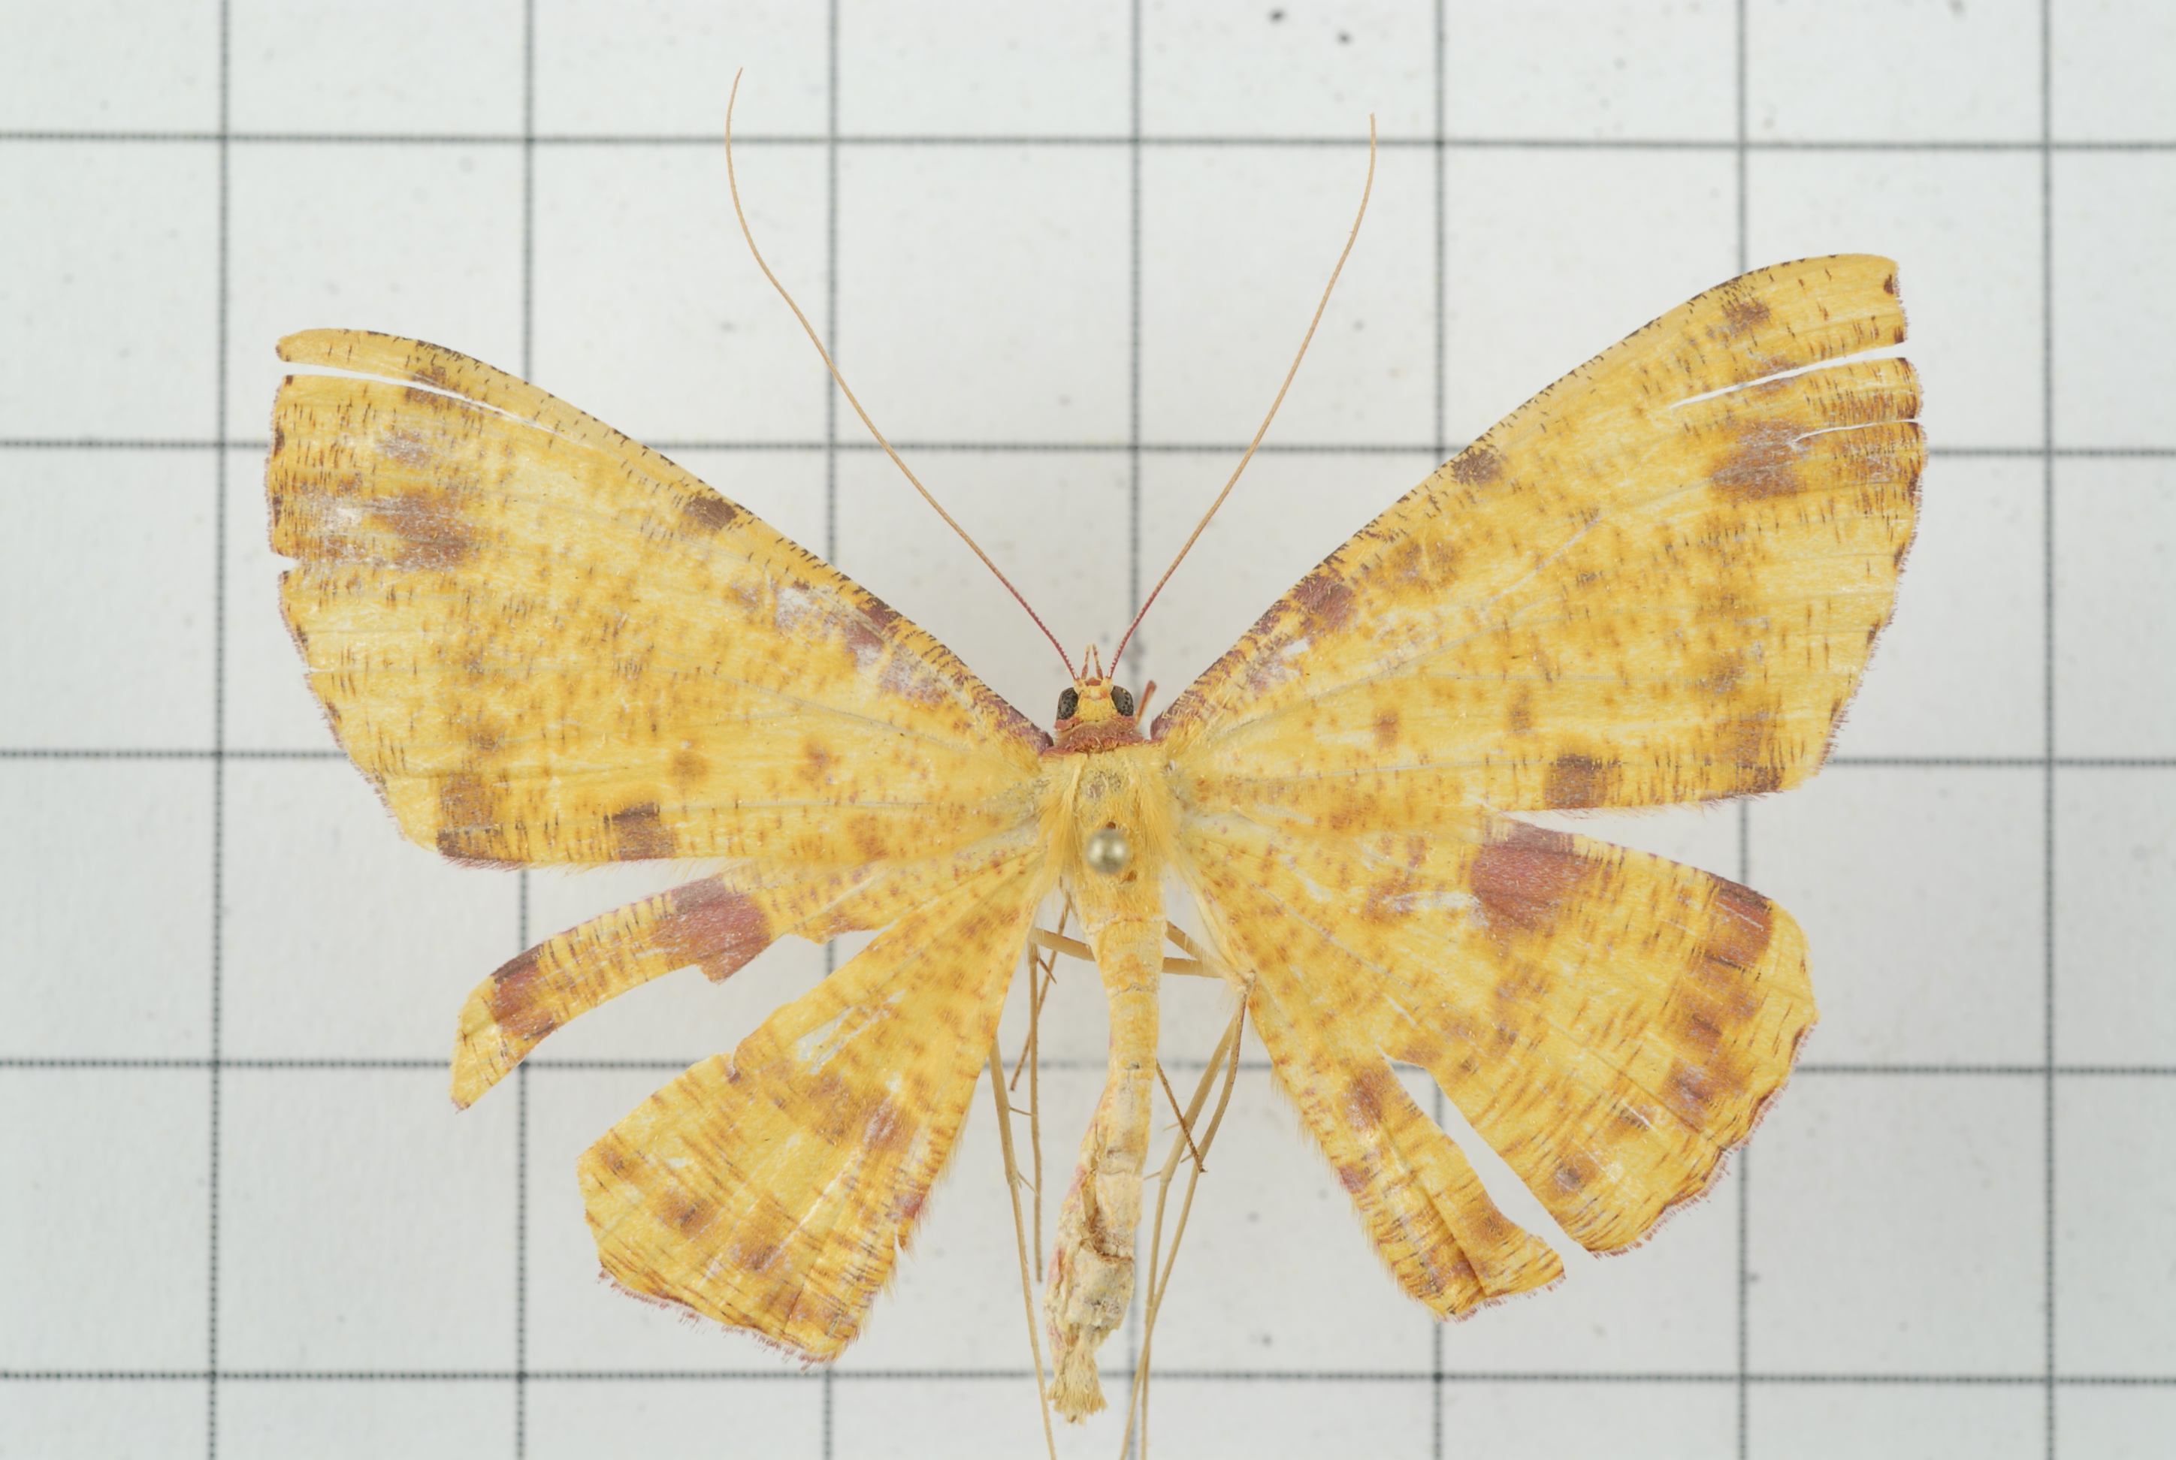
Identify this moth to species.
Eumelea ludovicata ludovicata
